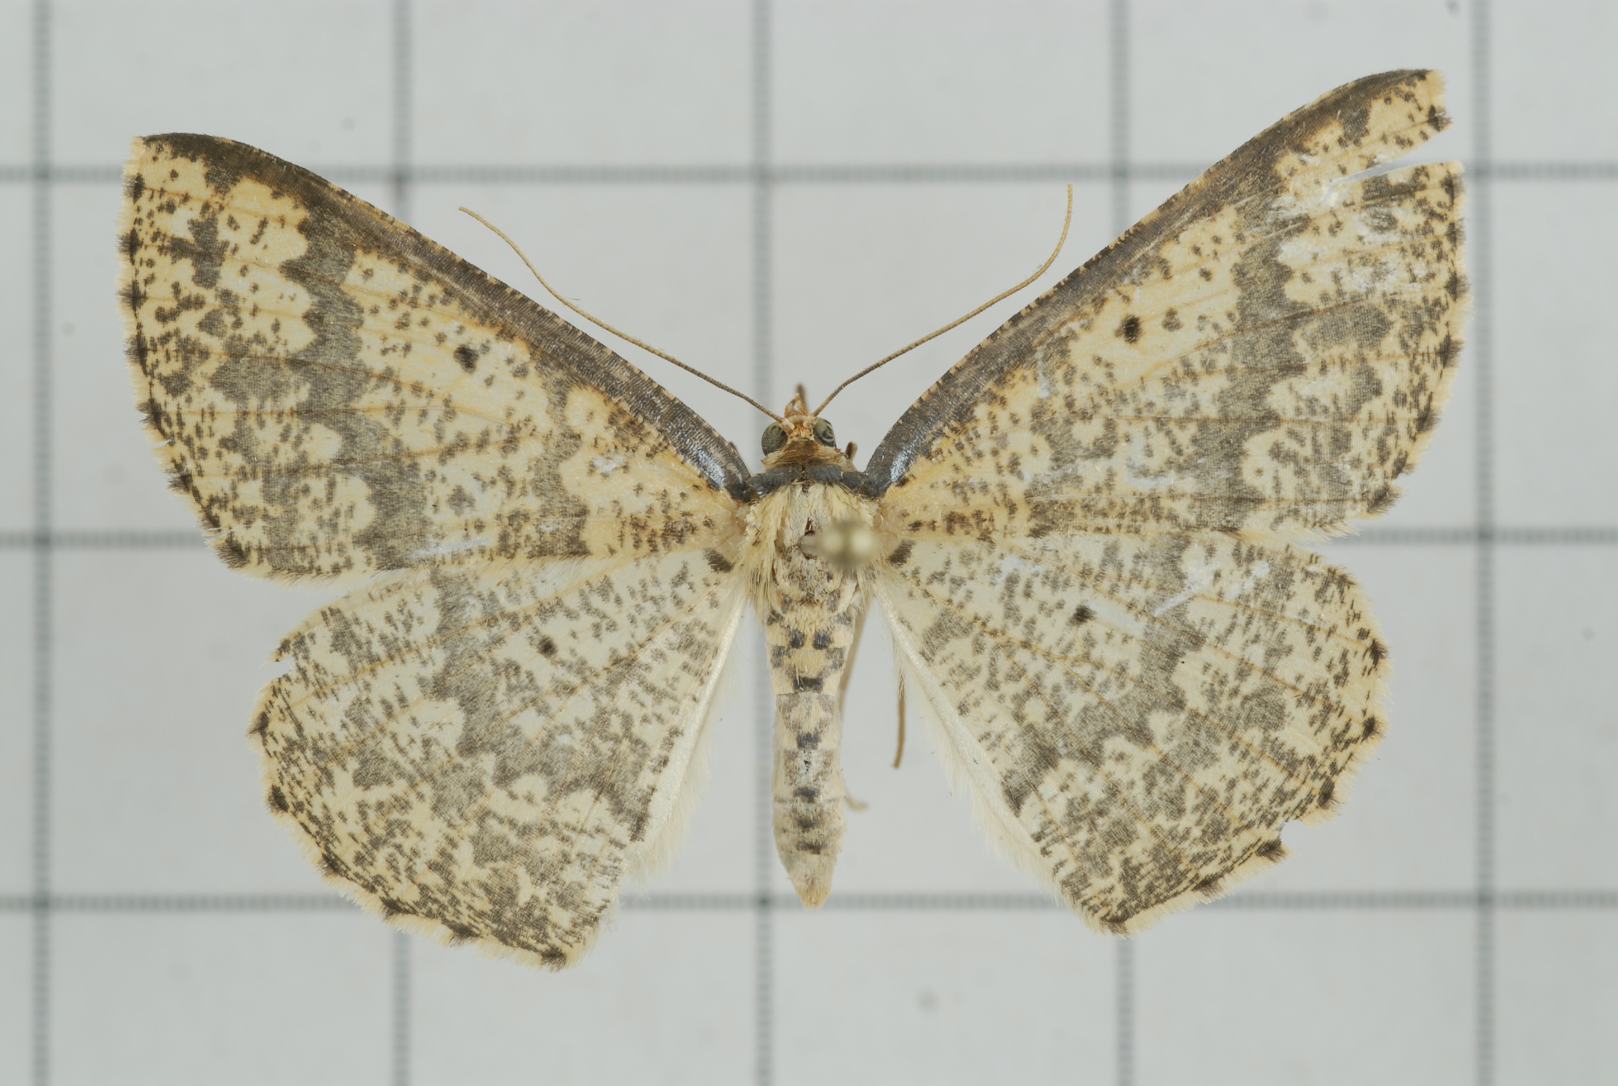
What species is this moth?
Synegia estherodes
